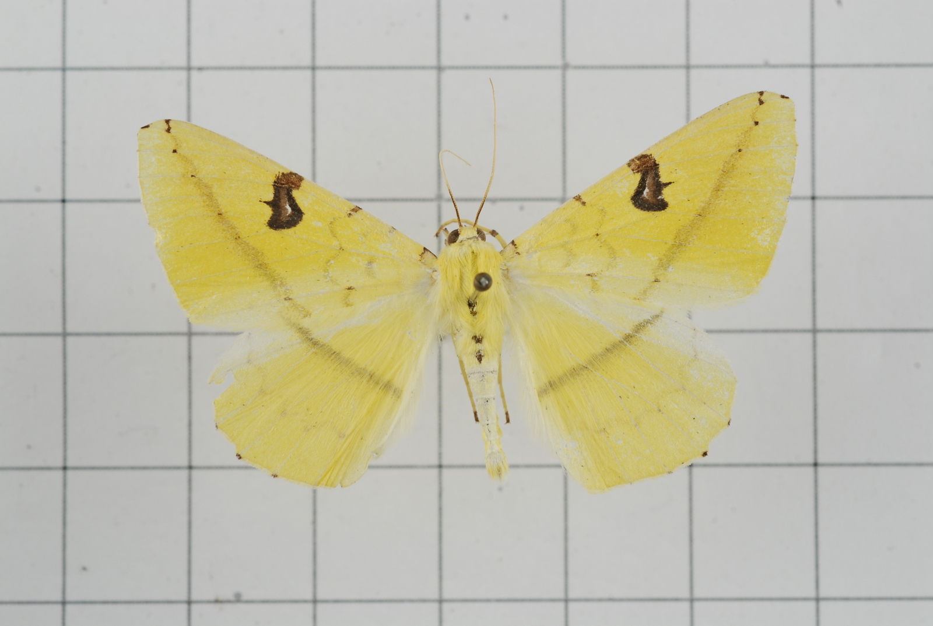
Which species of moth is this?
Opisthograptis moelleri
